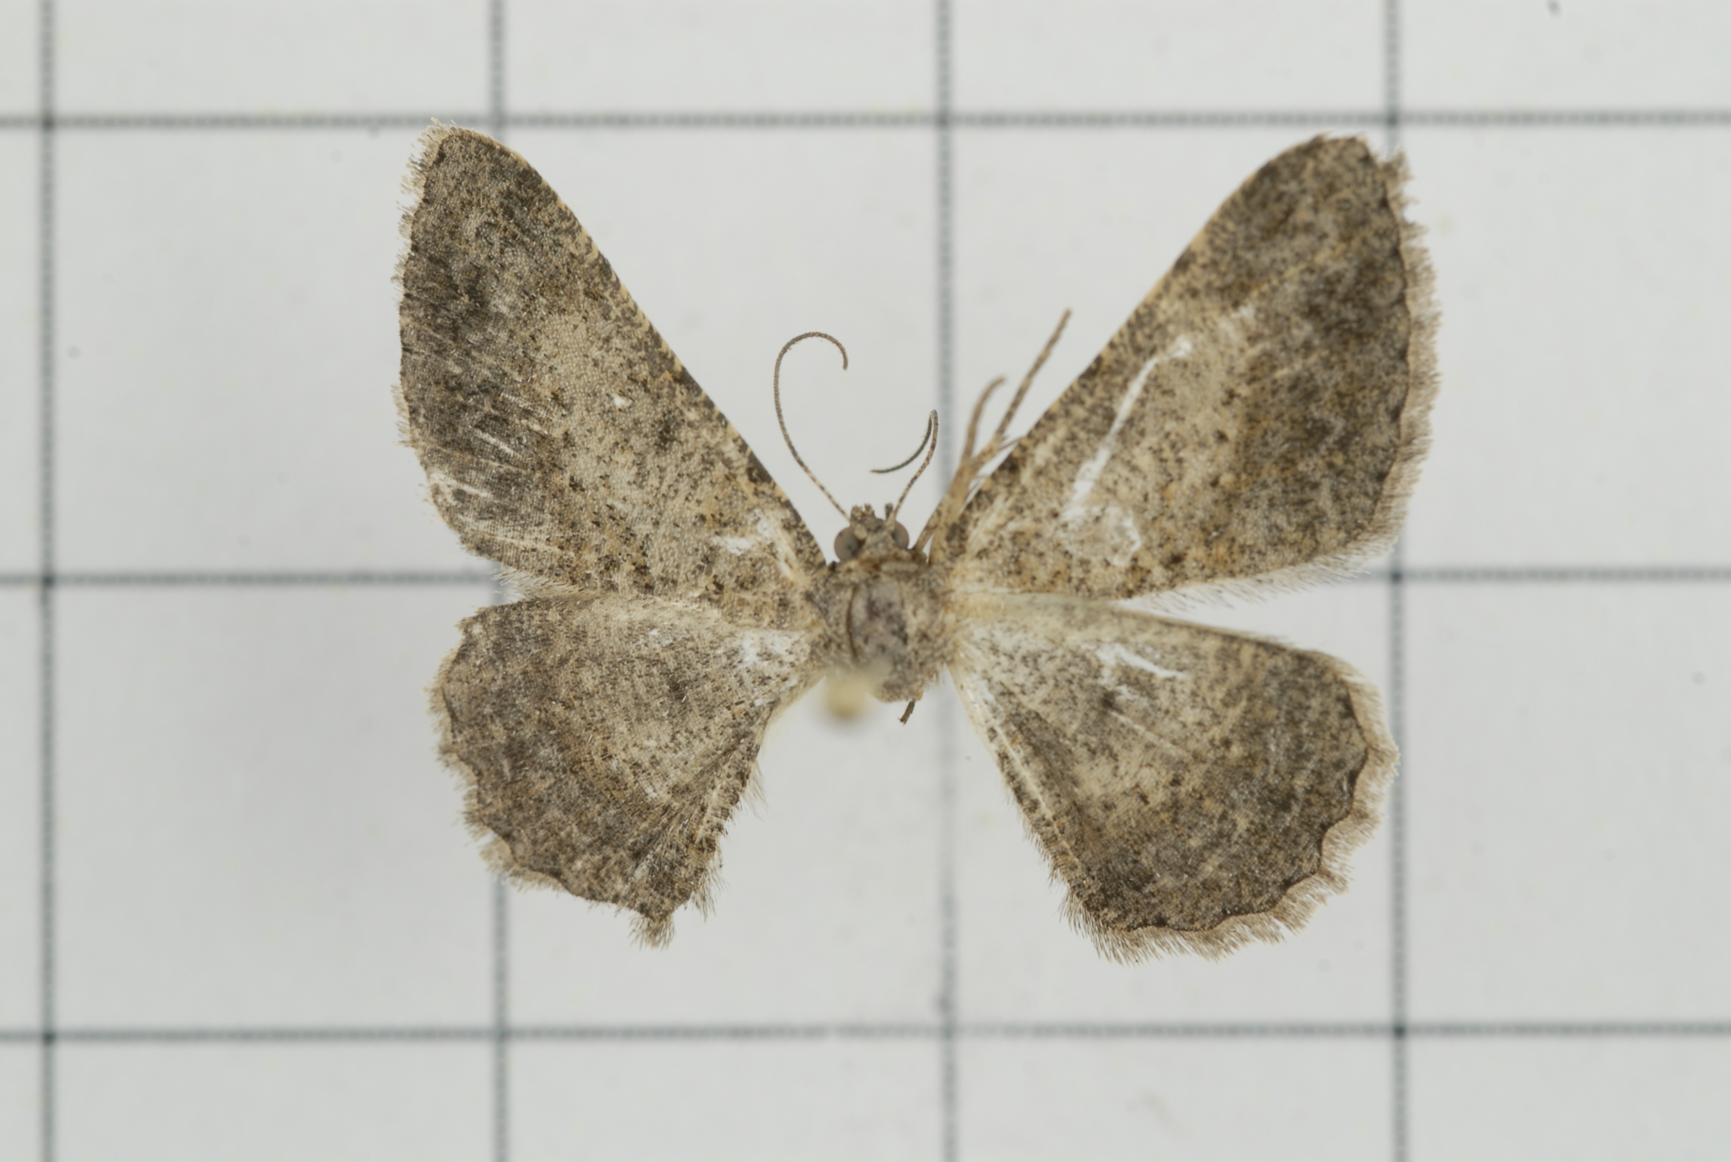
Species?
Psilalcis breta rantaizana
